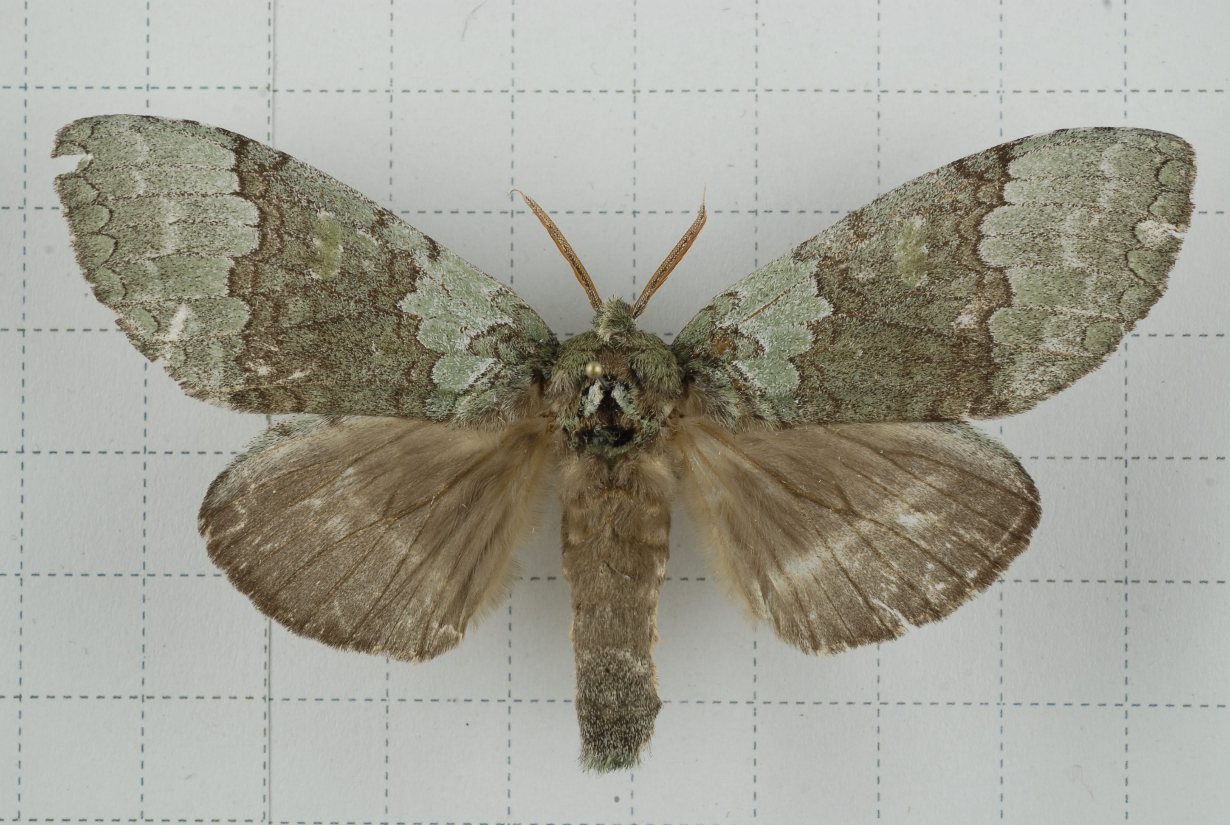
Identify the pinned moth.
Netria multispinae multispinae
